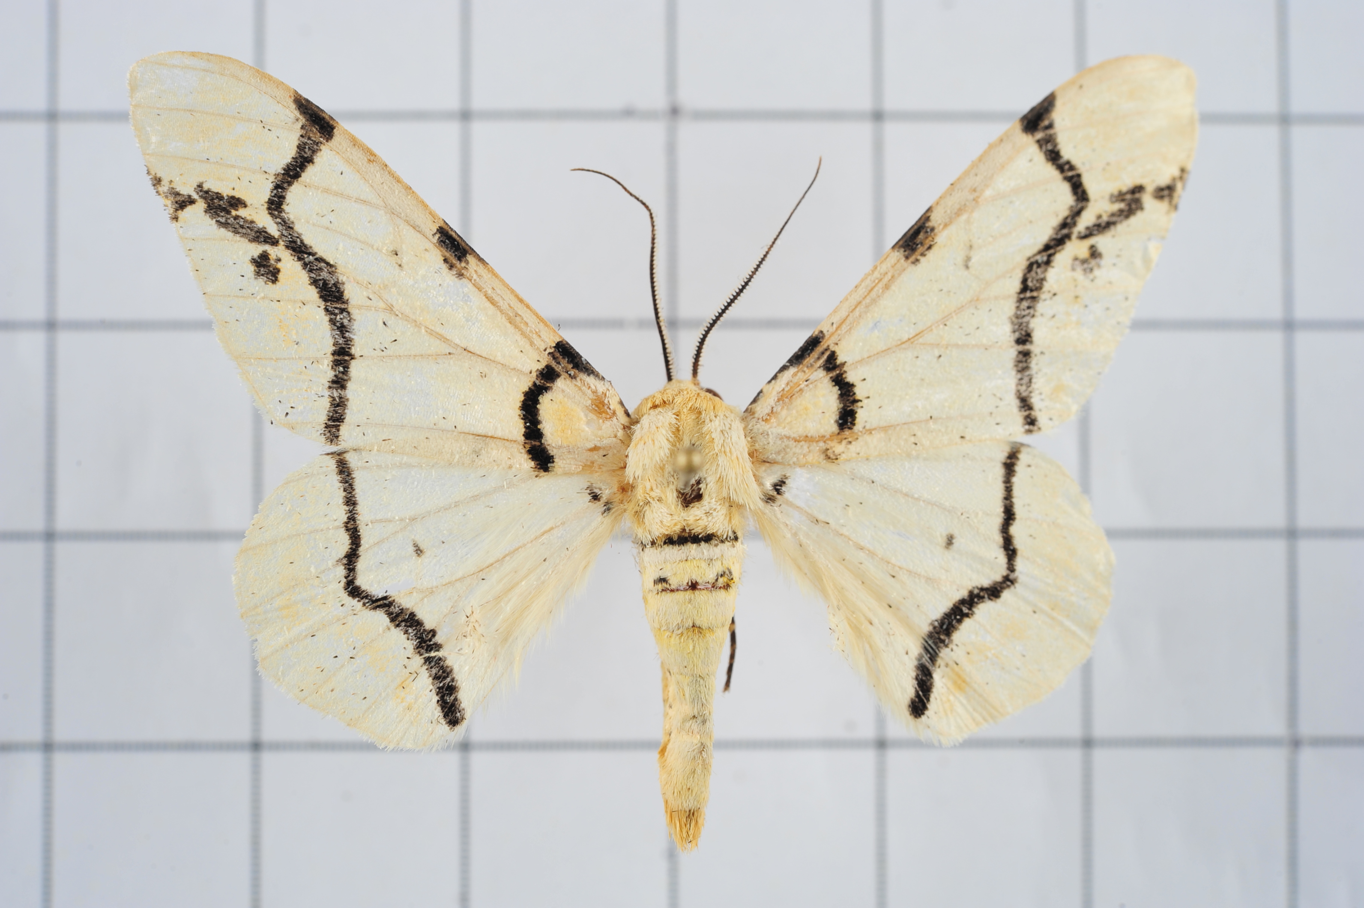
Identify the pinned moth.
Biston perclara
